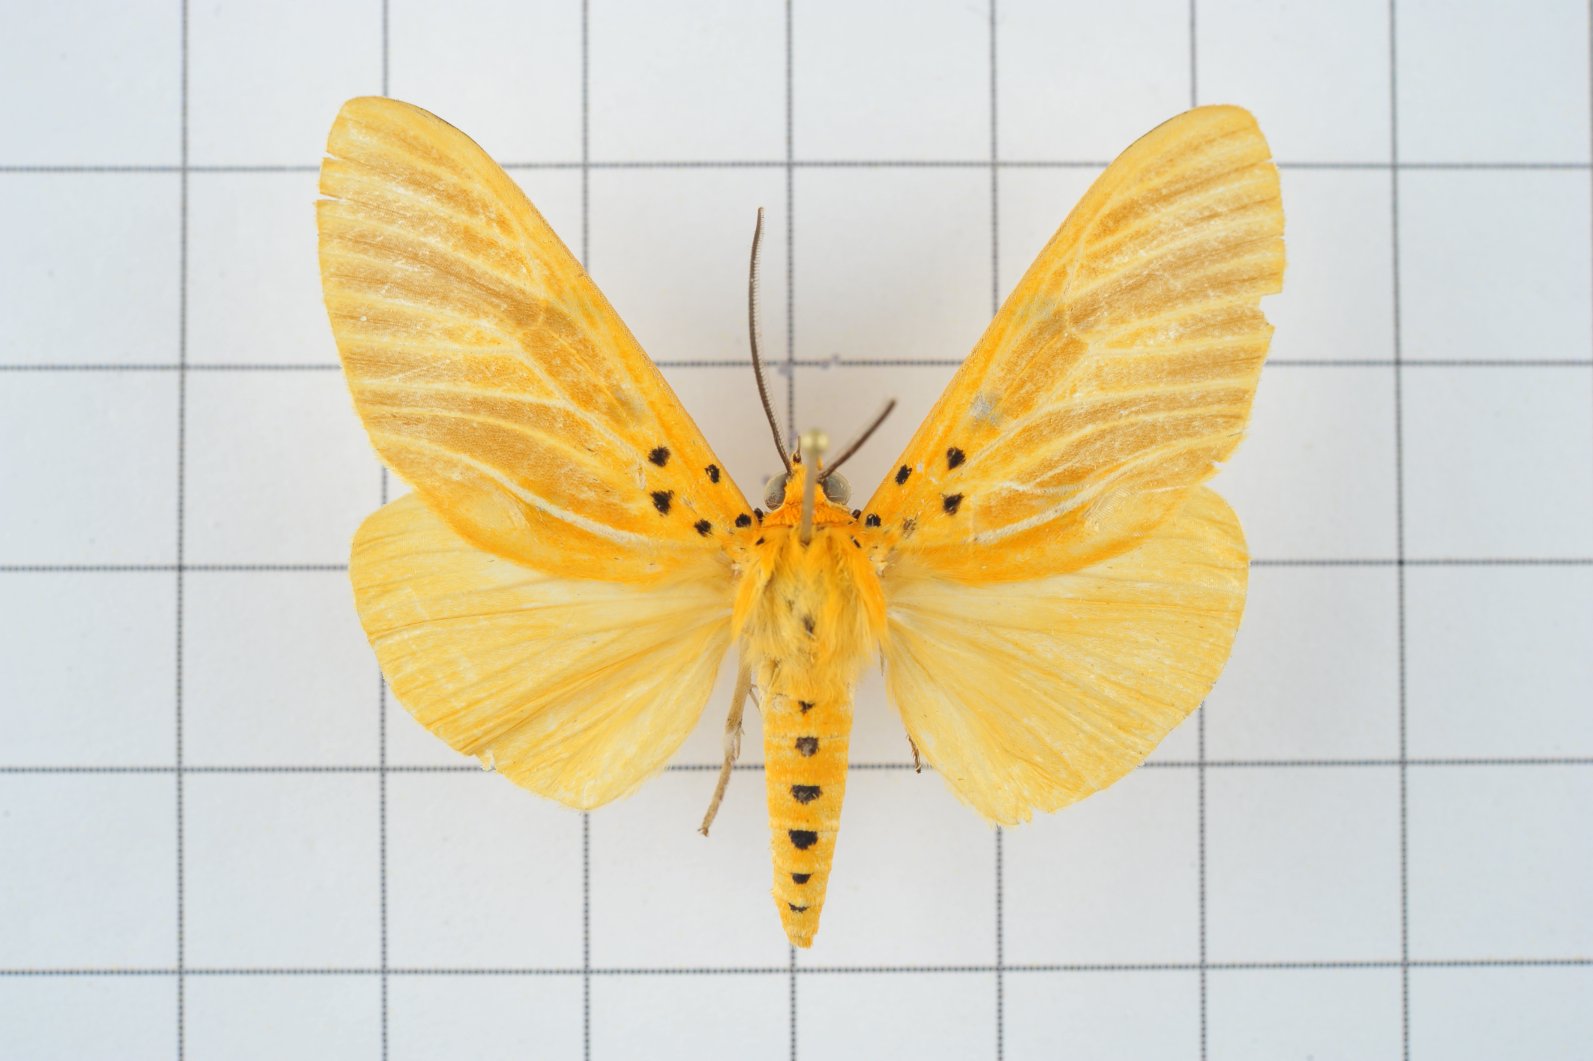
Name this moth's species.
Asota egens confinis
